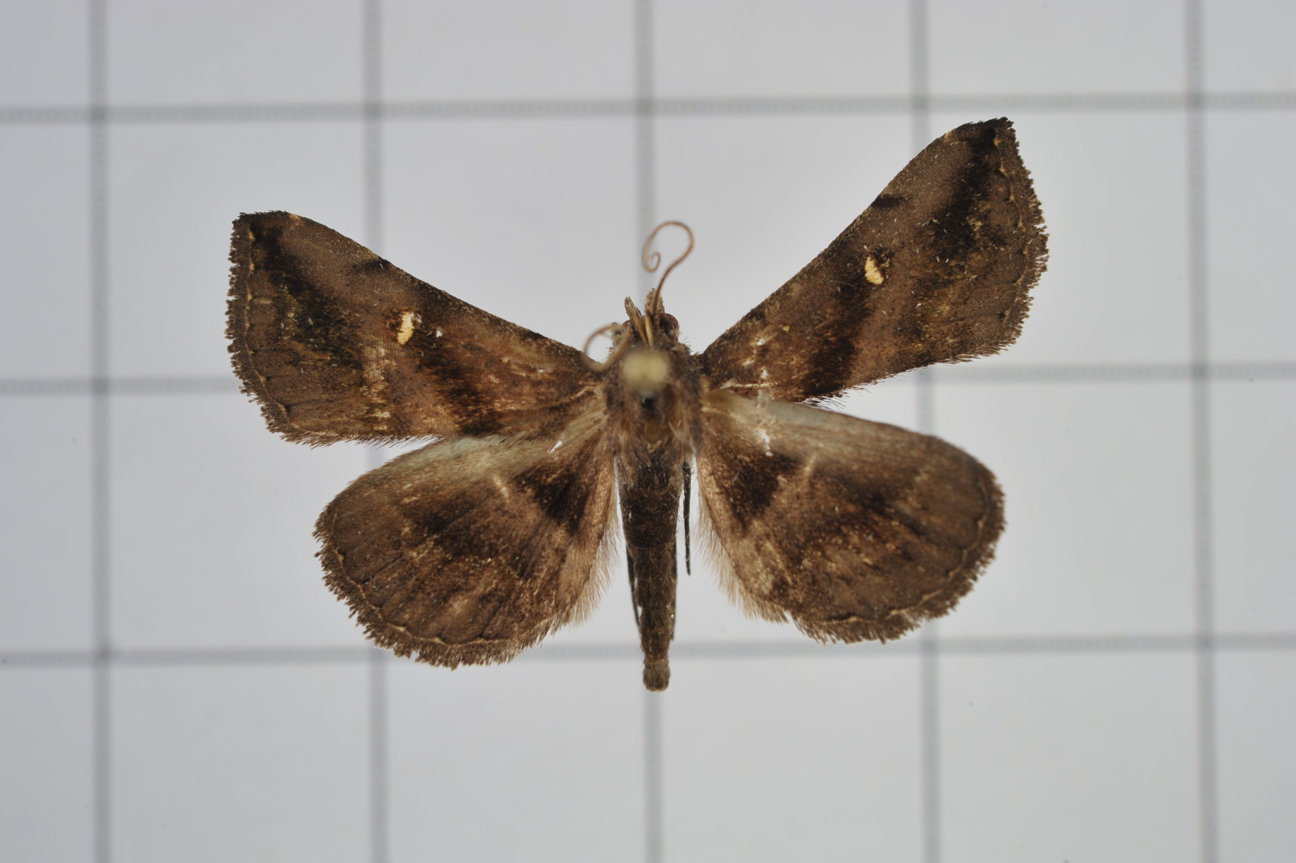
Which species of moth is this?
Hadennia mysalis
